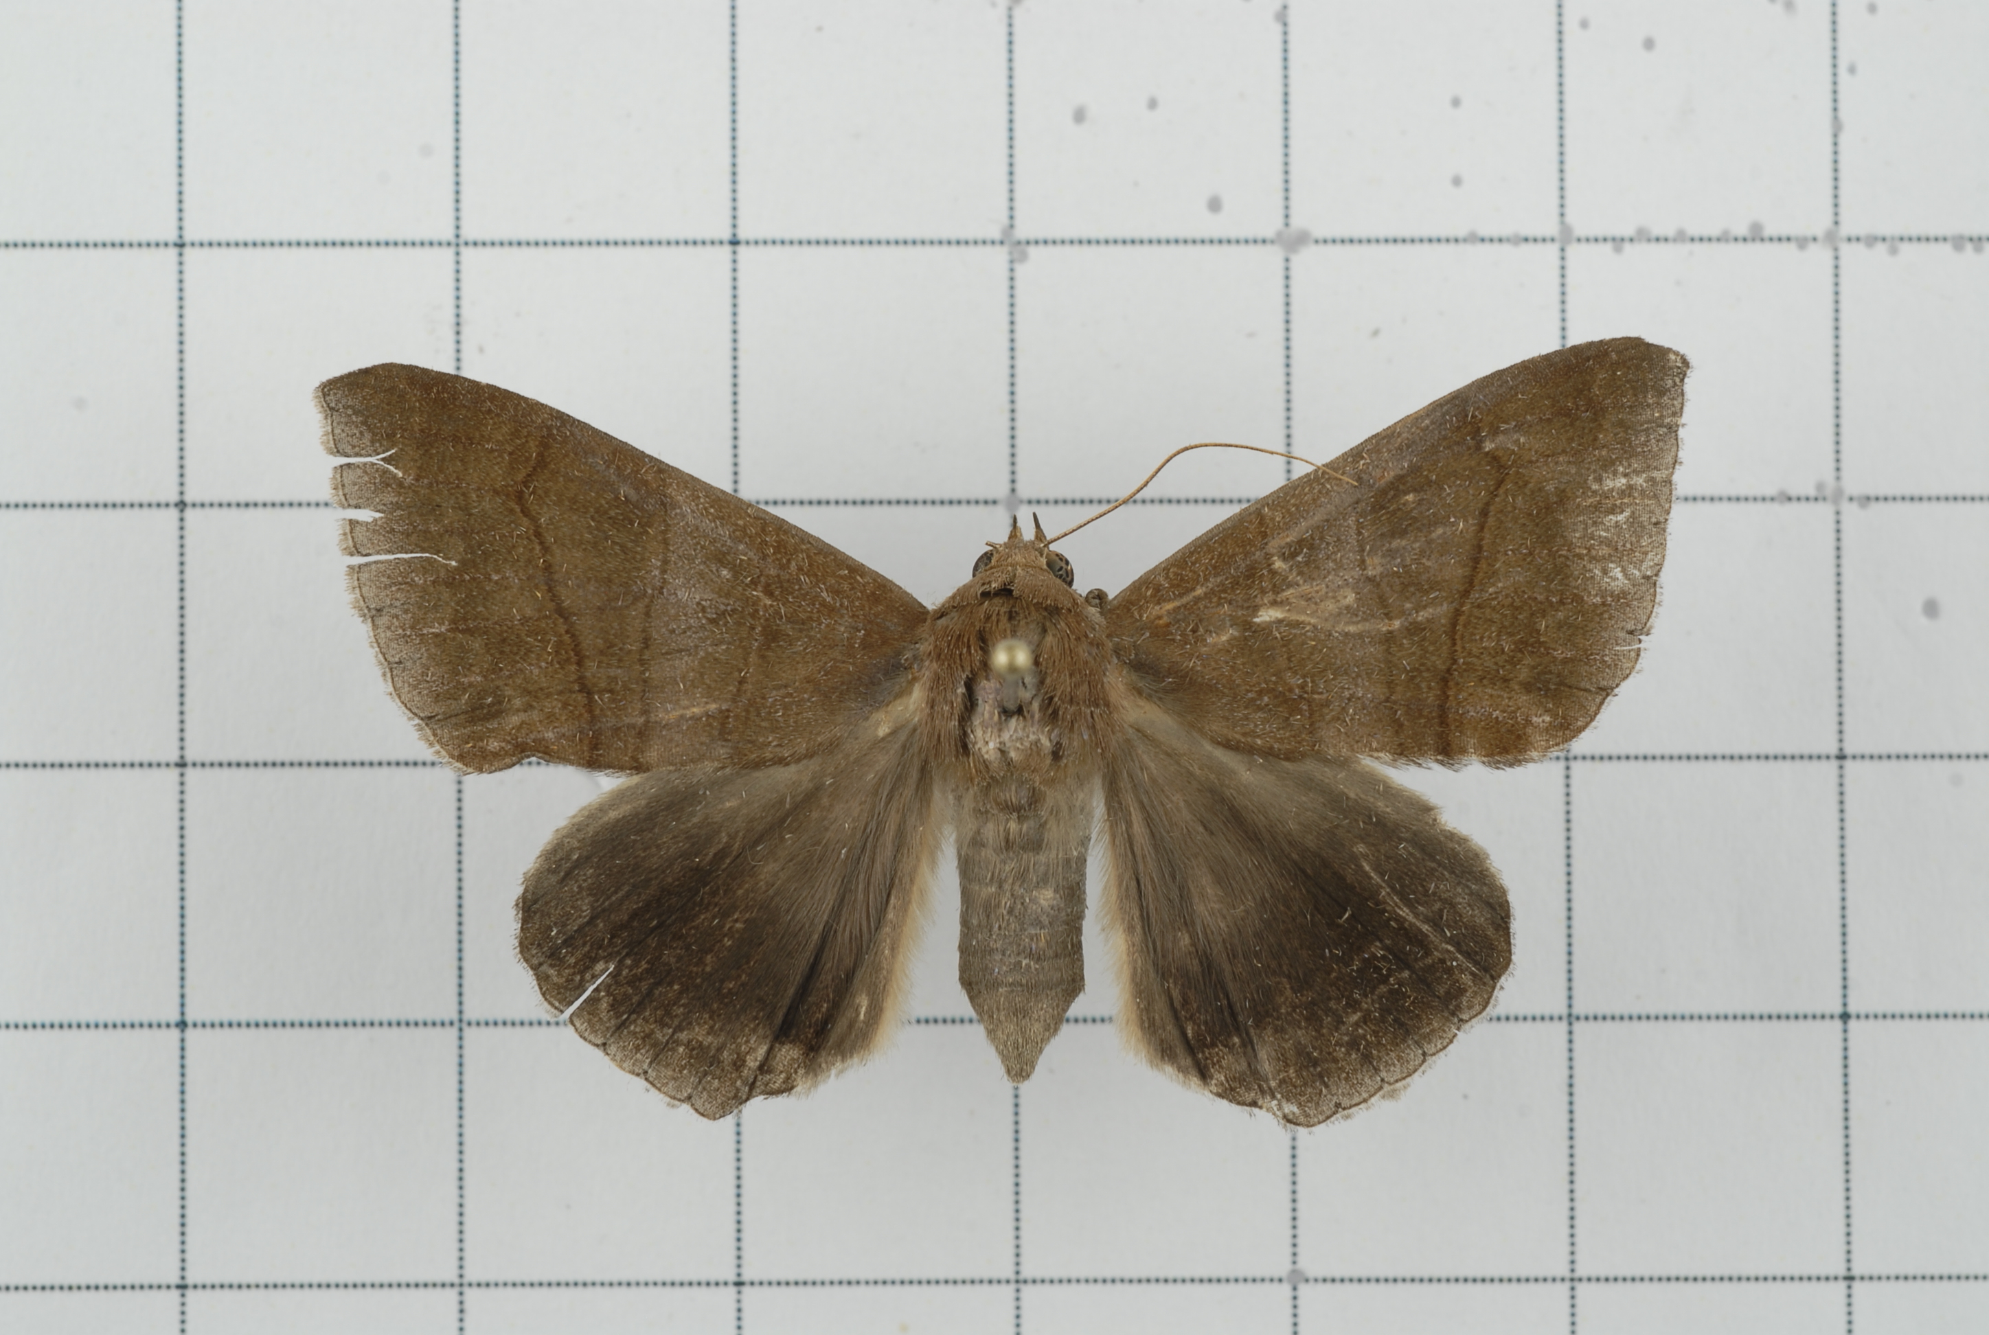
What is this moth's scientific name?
Bastilla absentimacula
